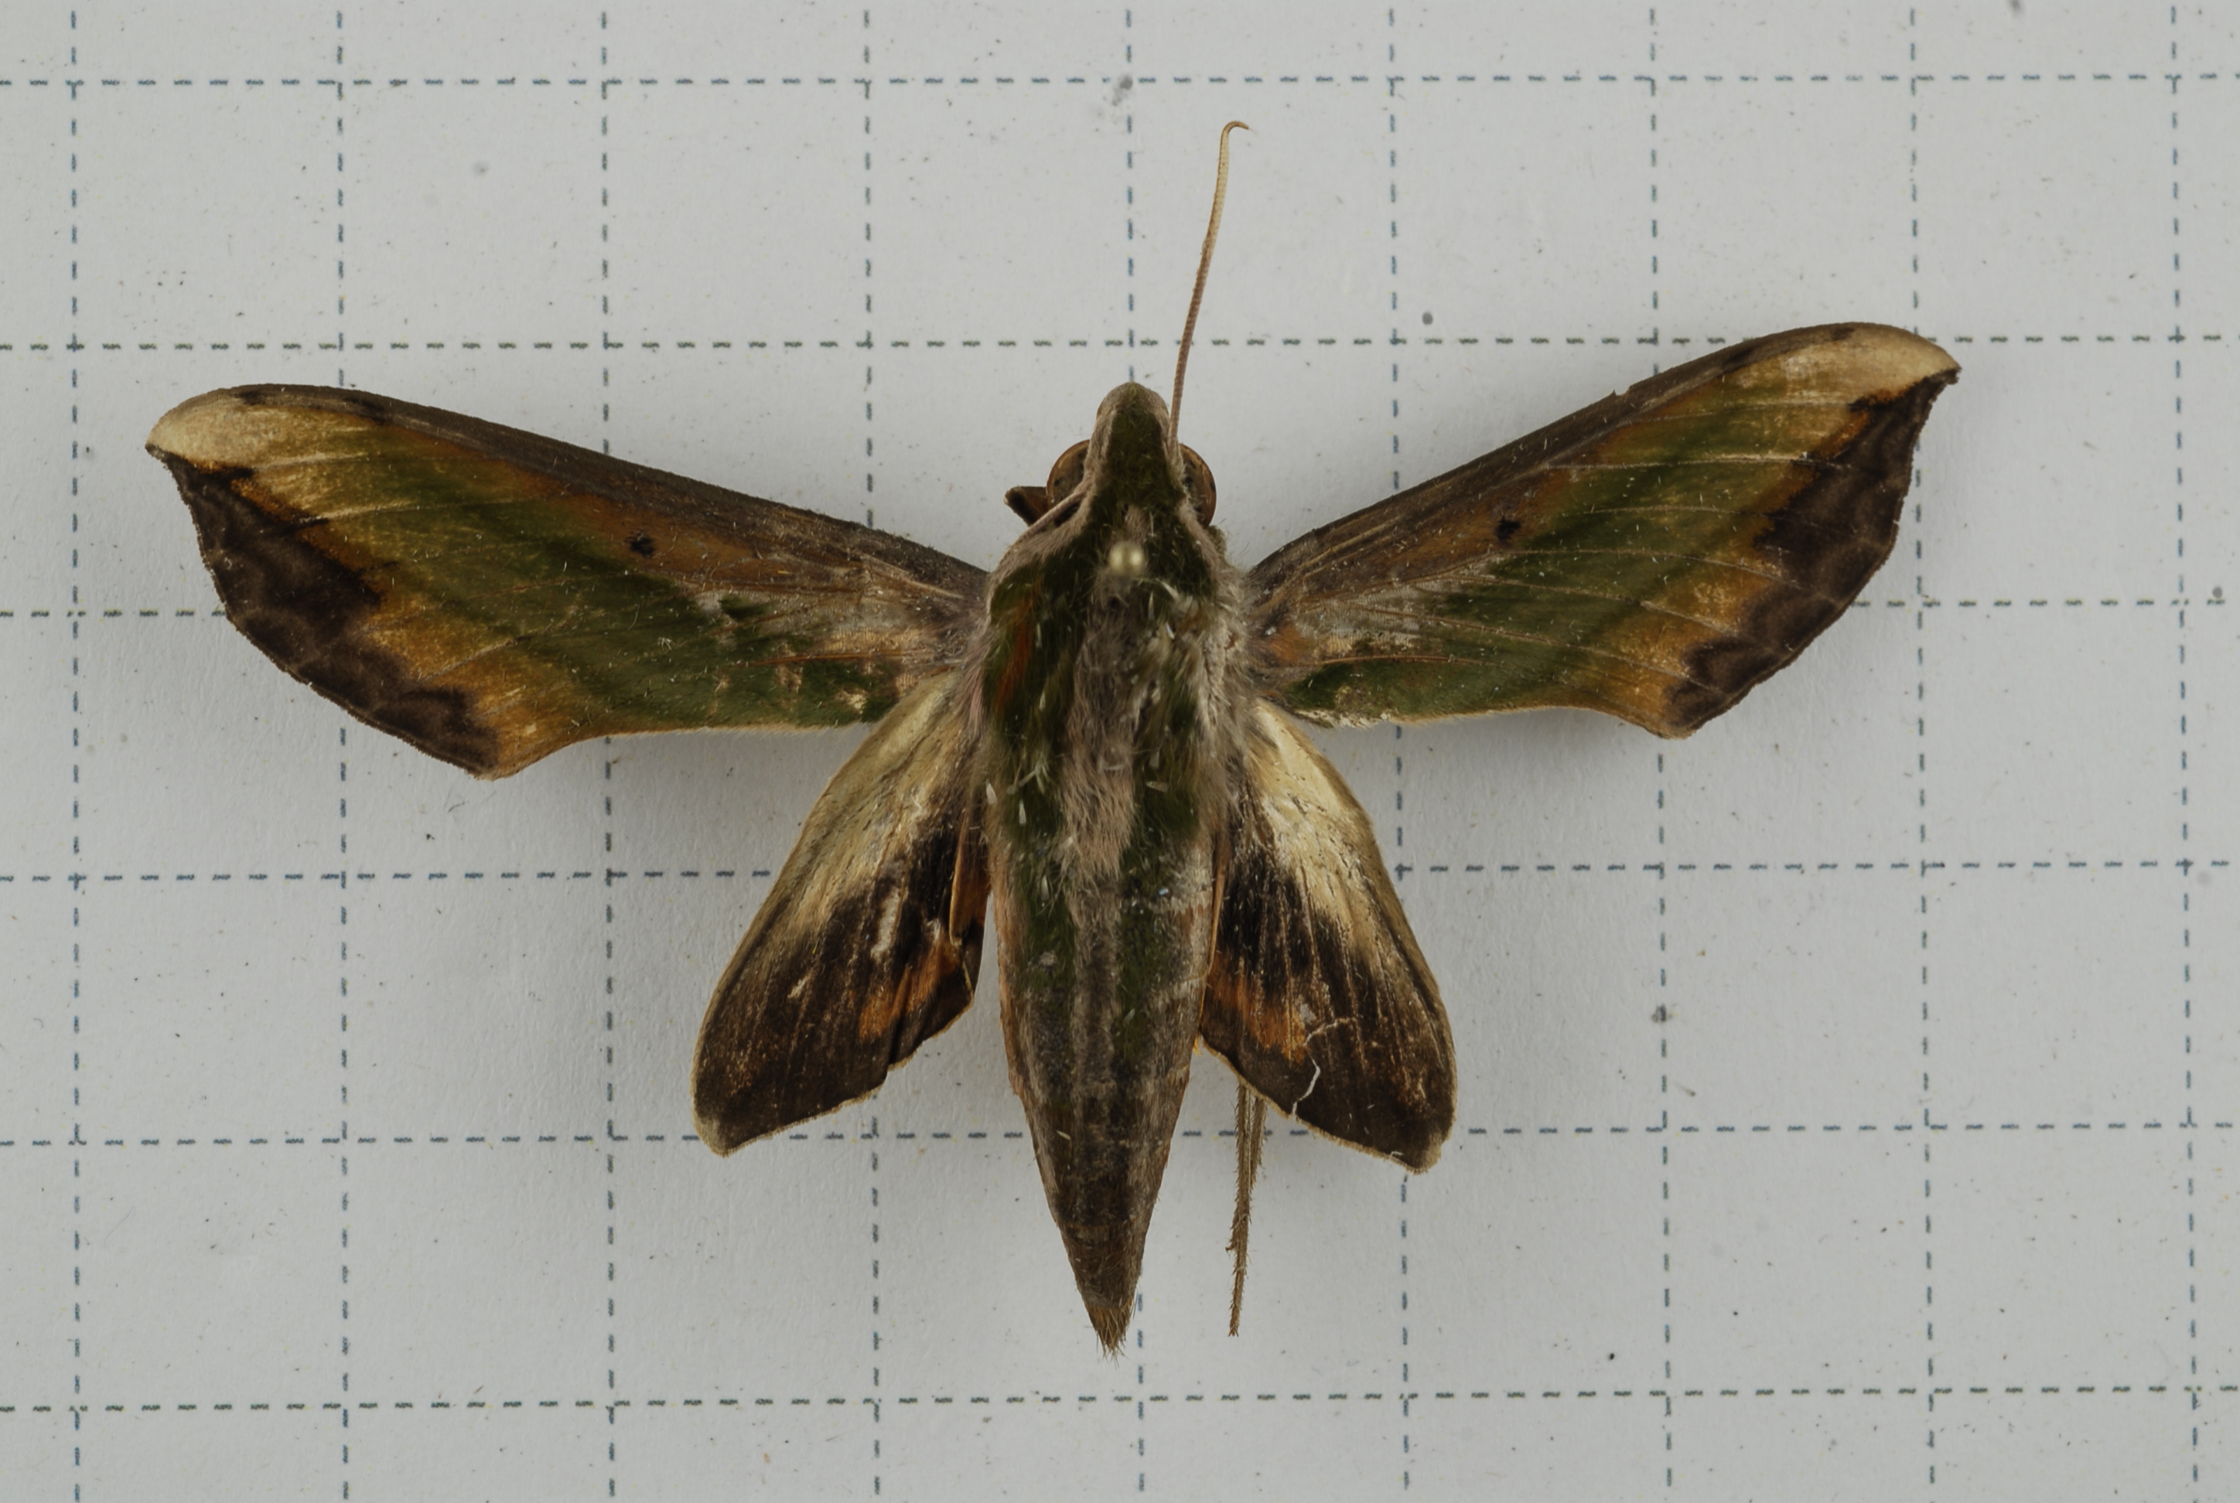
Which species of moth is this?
Pergesa acteus
